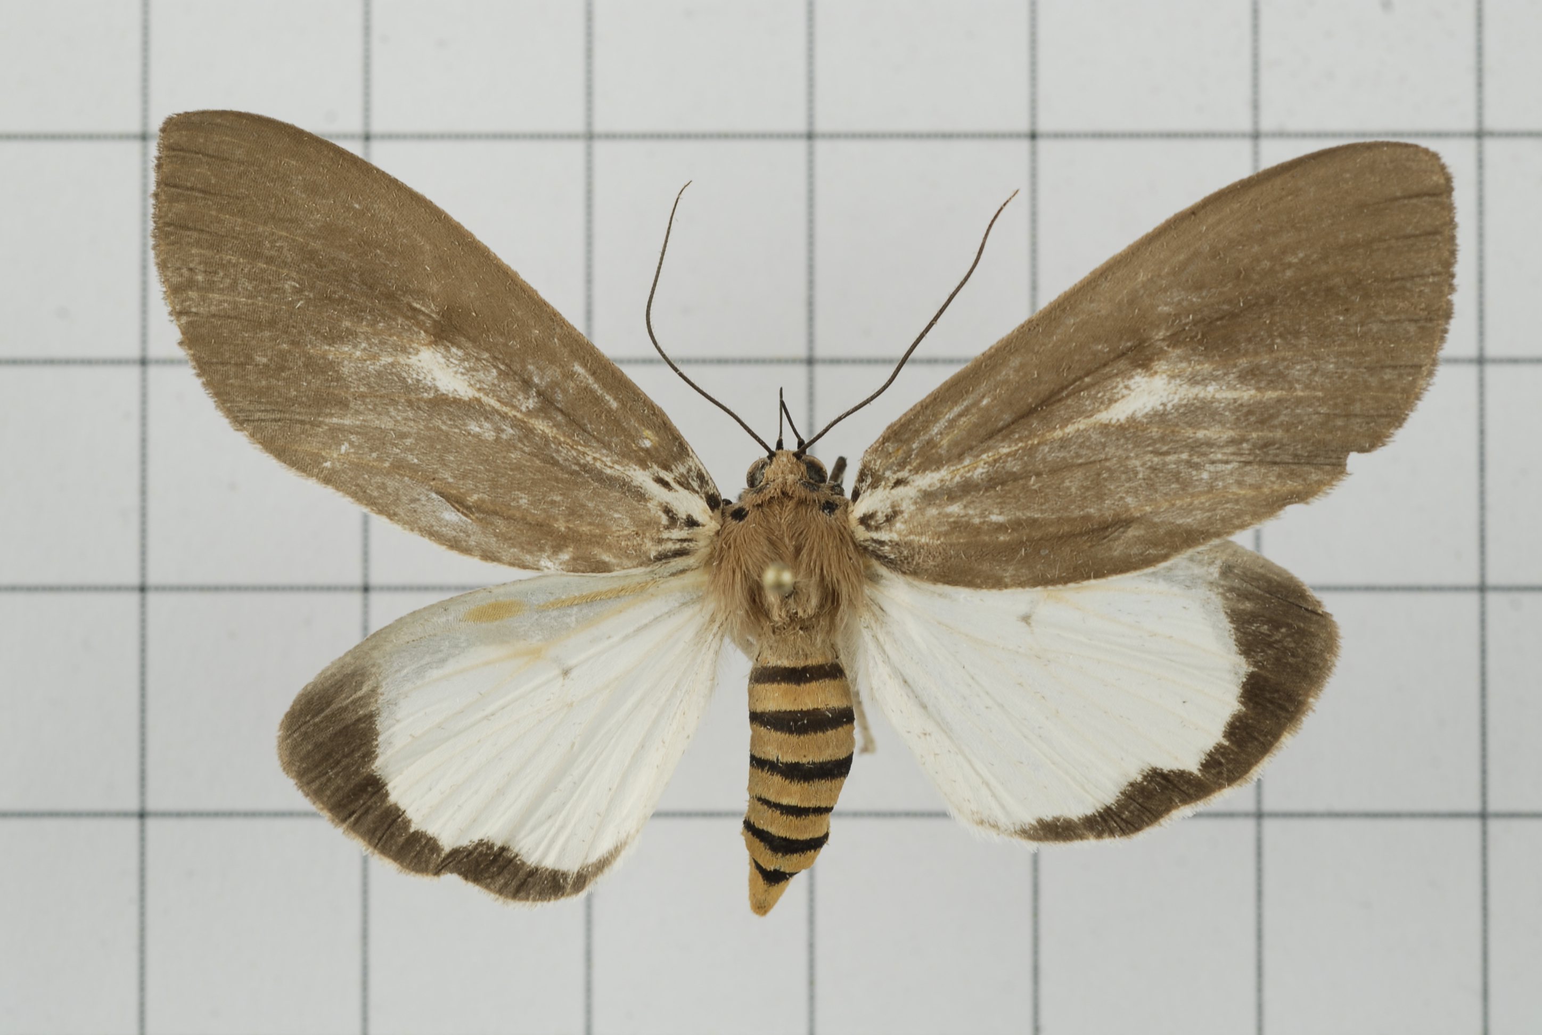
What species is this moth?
Asota heliconia zebrina
